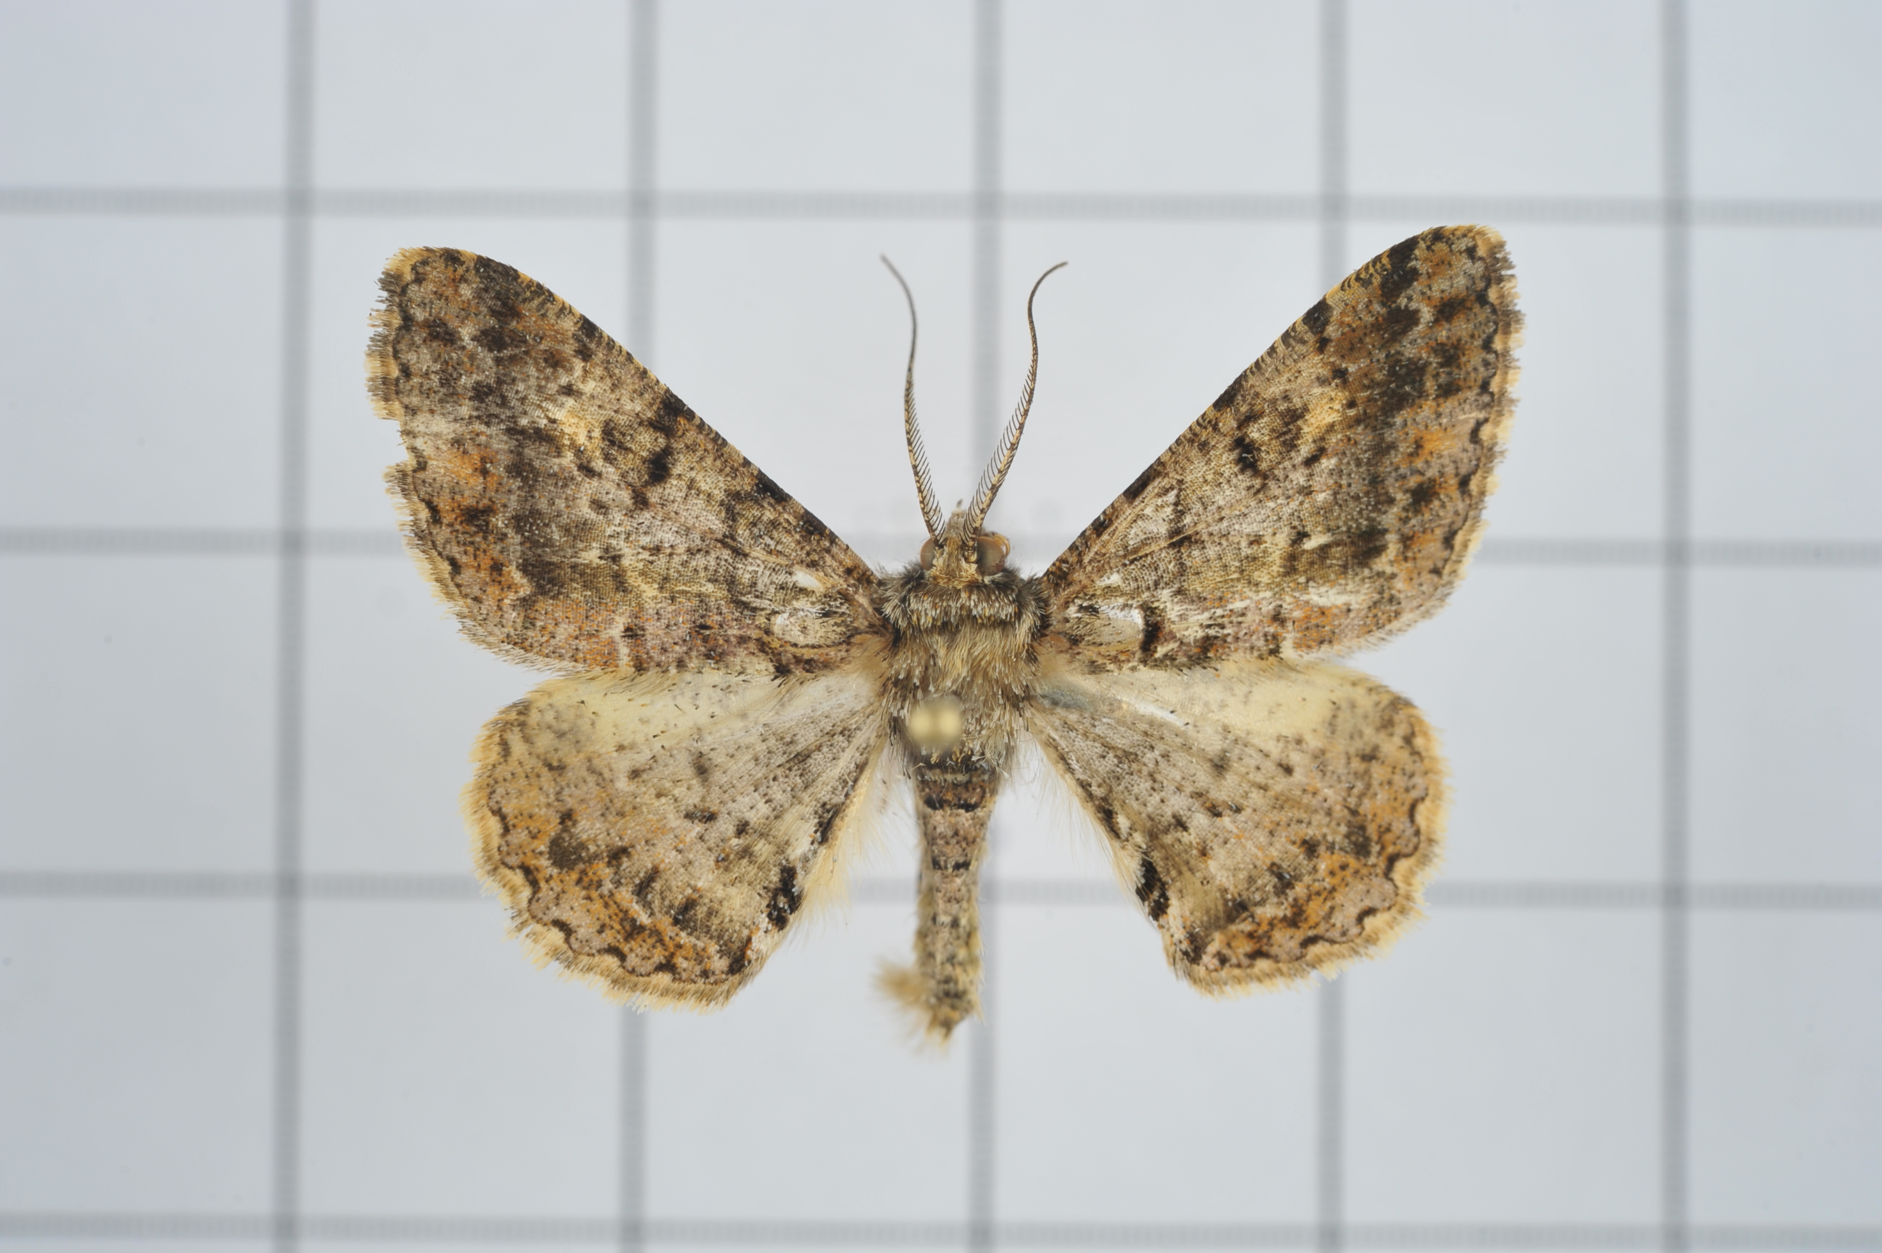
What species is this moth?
Alcis taiwanovariegata
